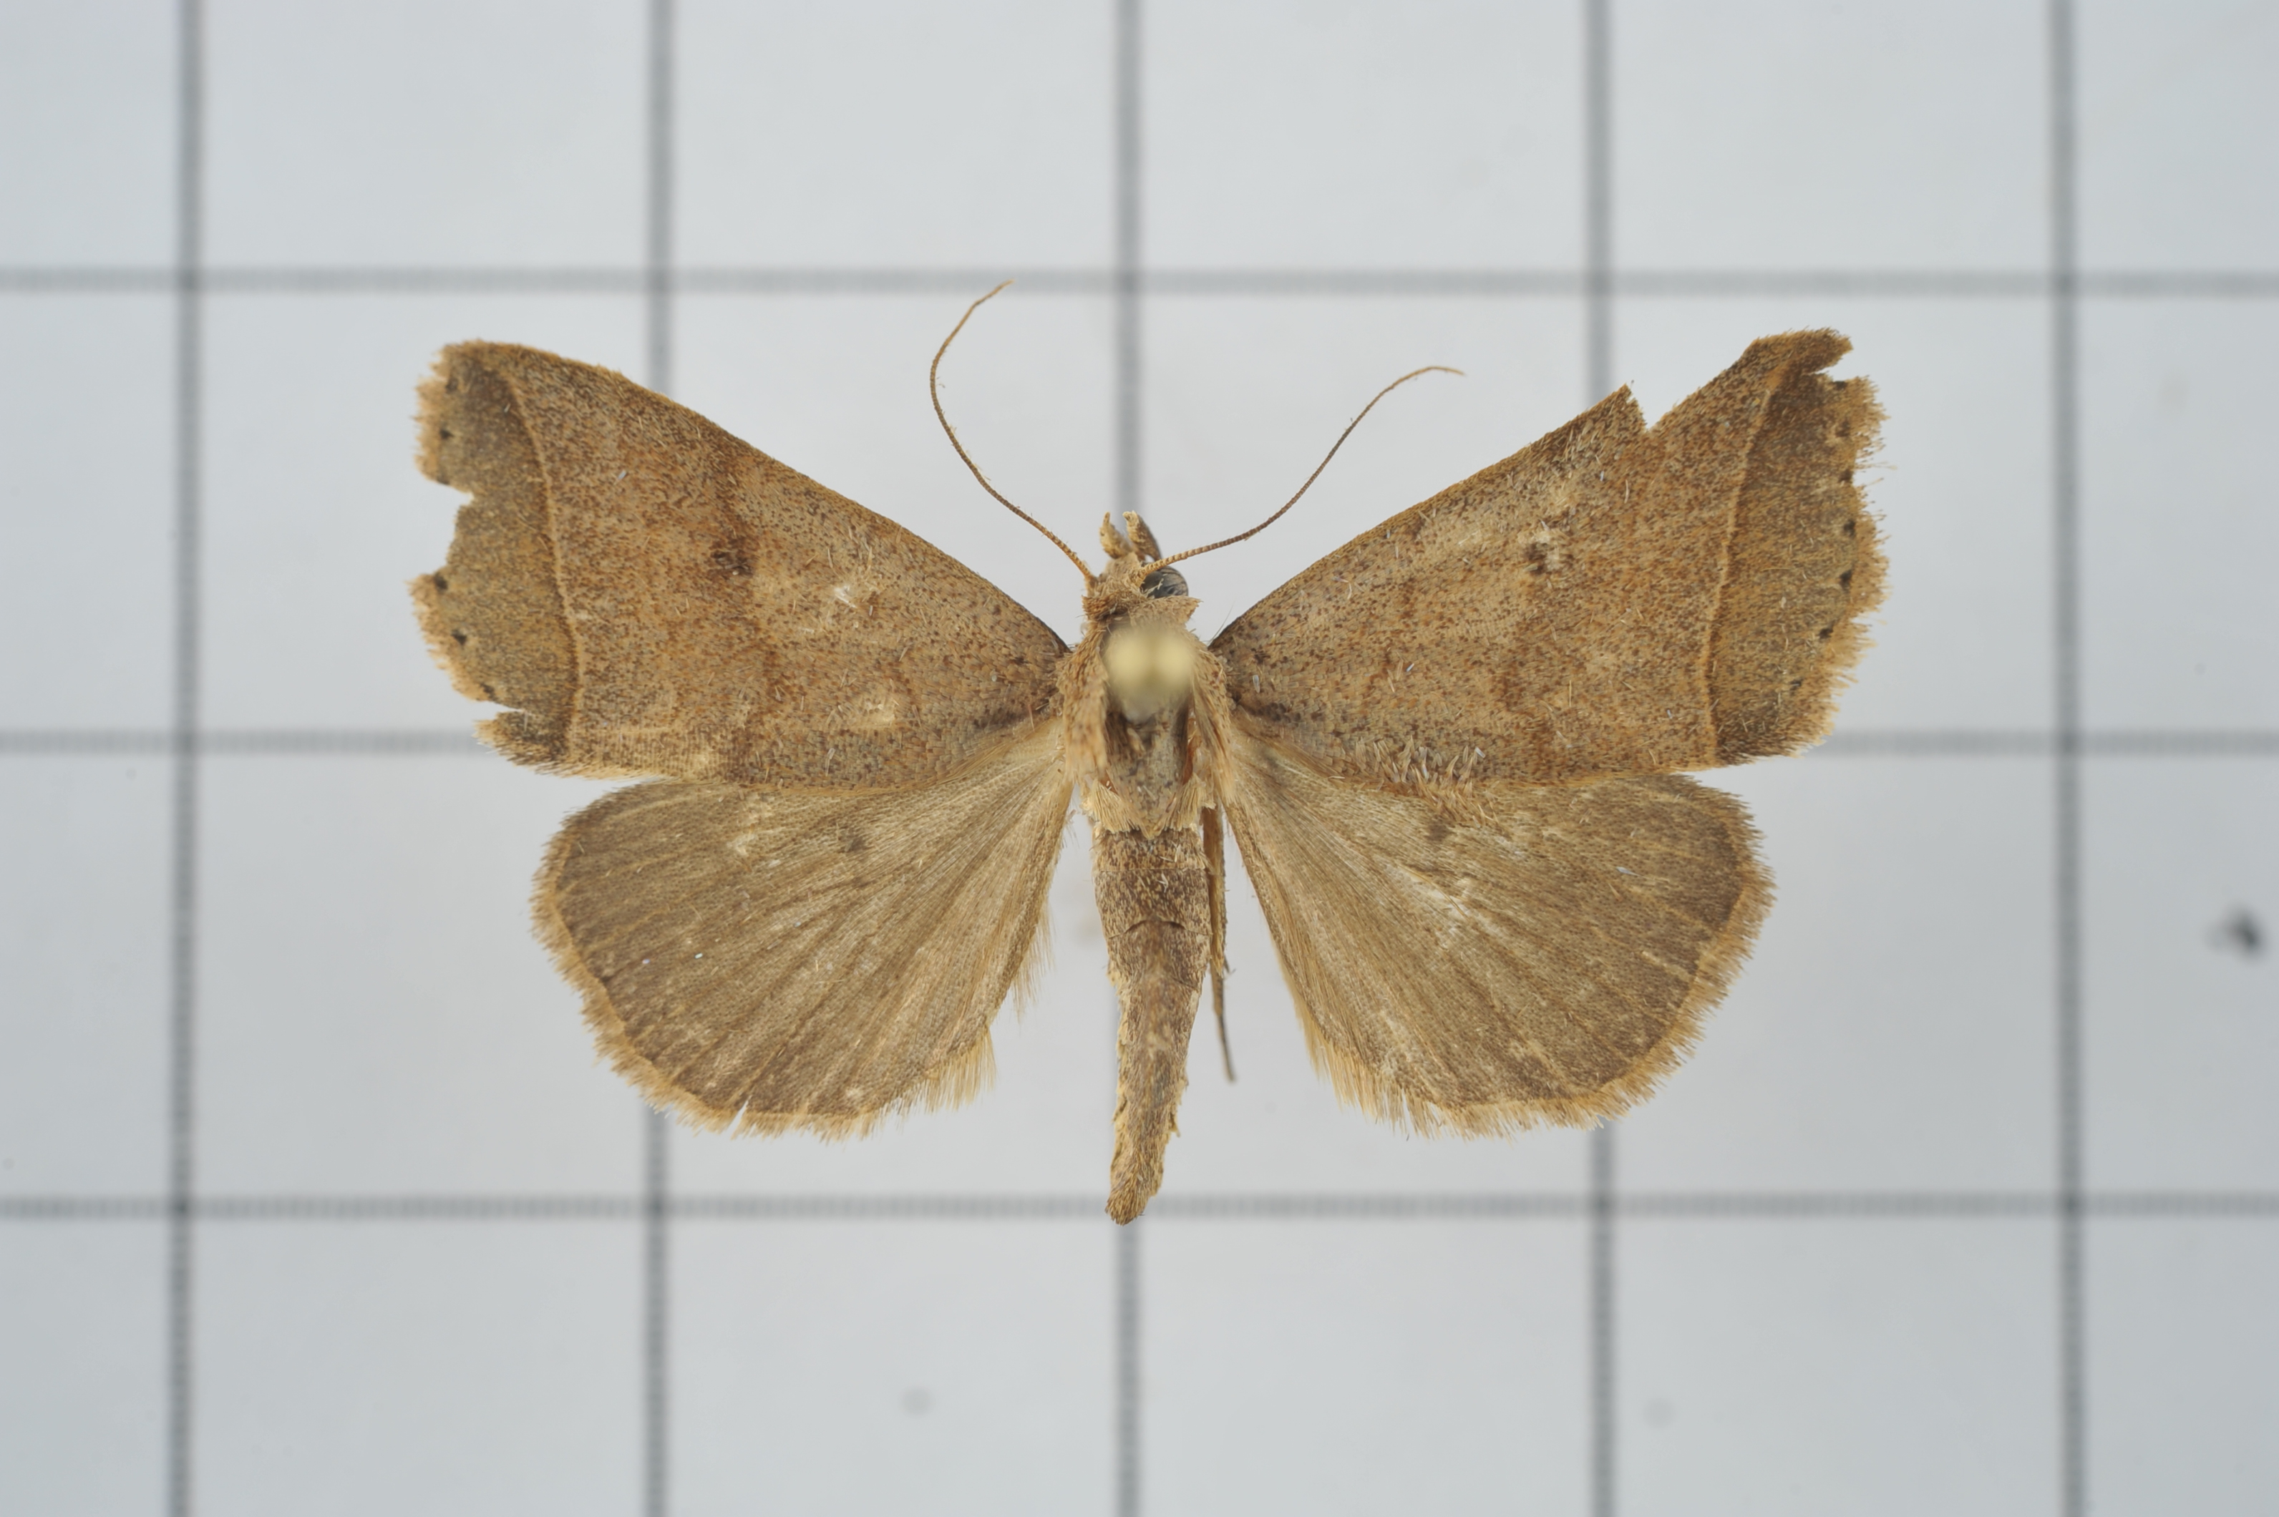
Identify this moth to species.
Bocula caradrinoides
